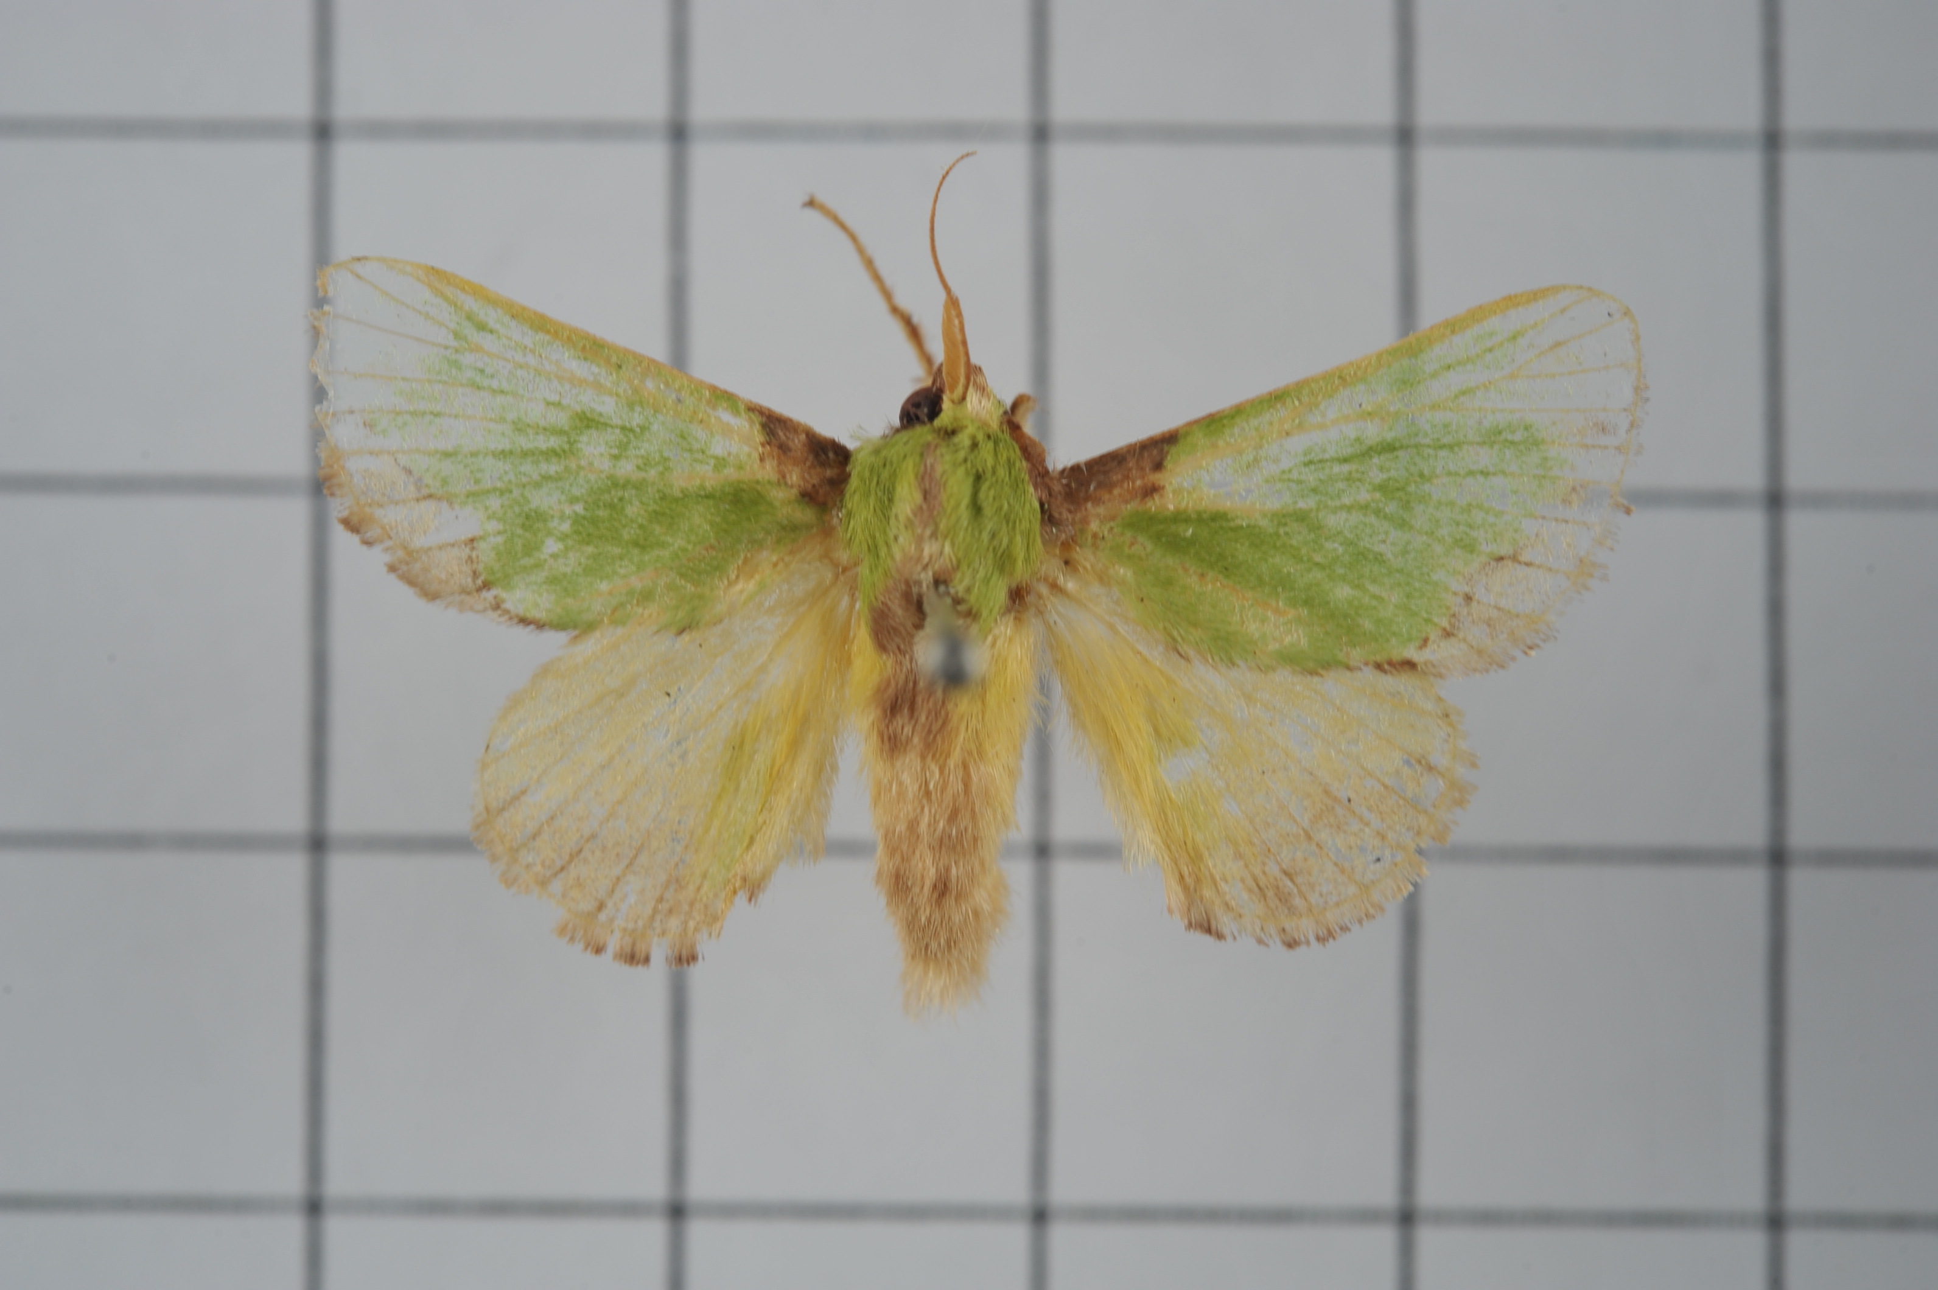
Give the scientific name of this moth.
Parasa shirakii
